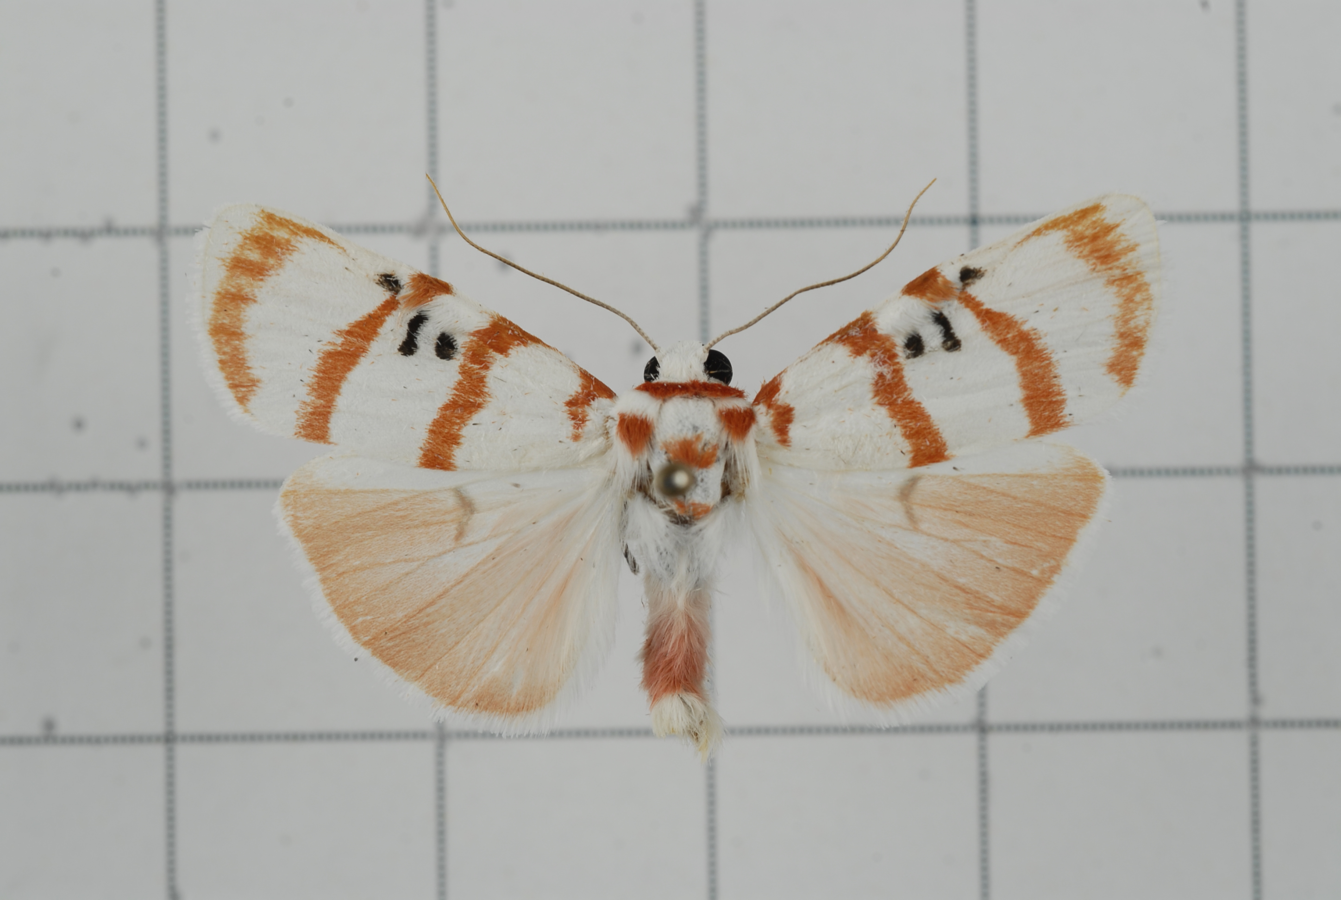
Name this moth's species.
Cyana subalba
